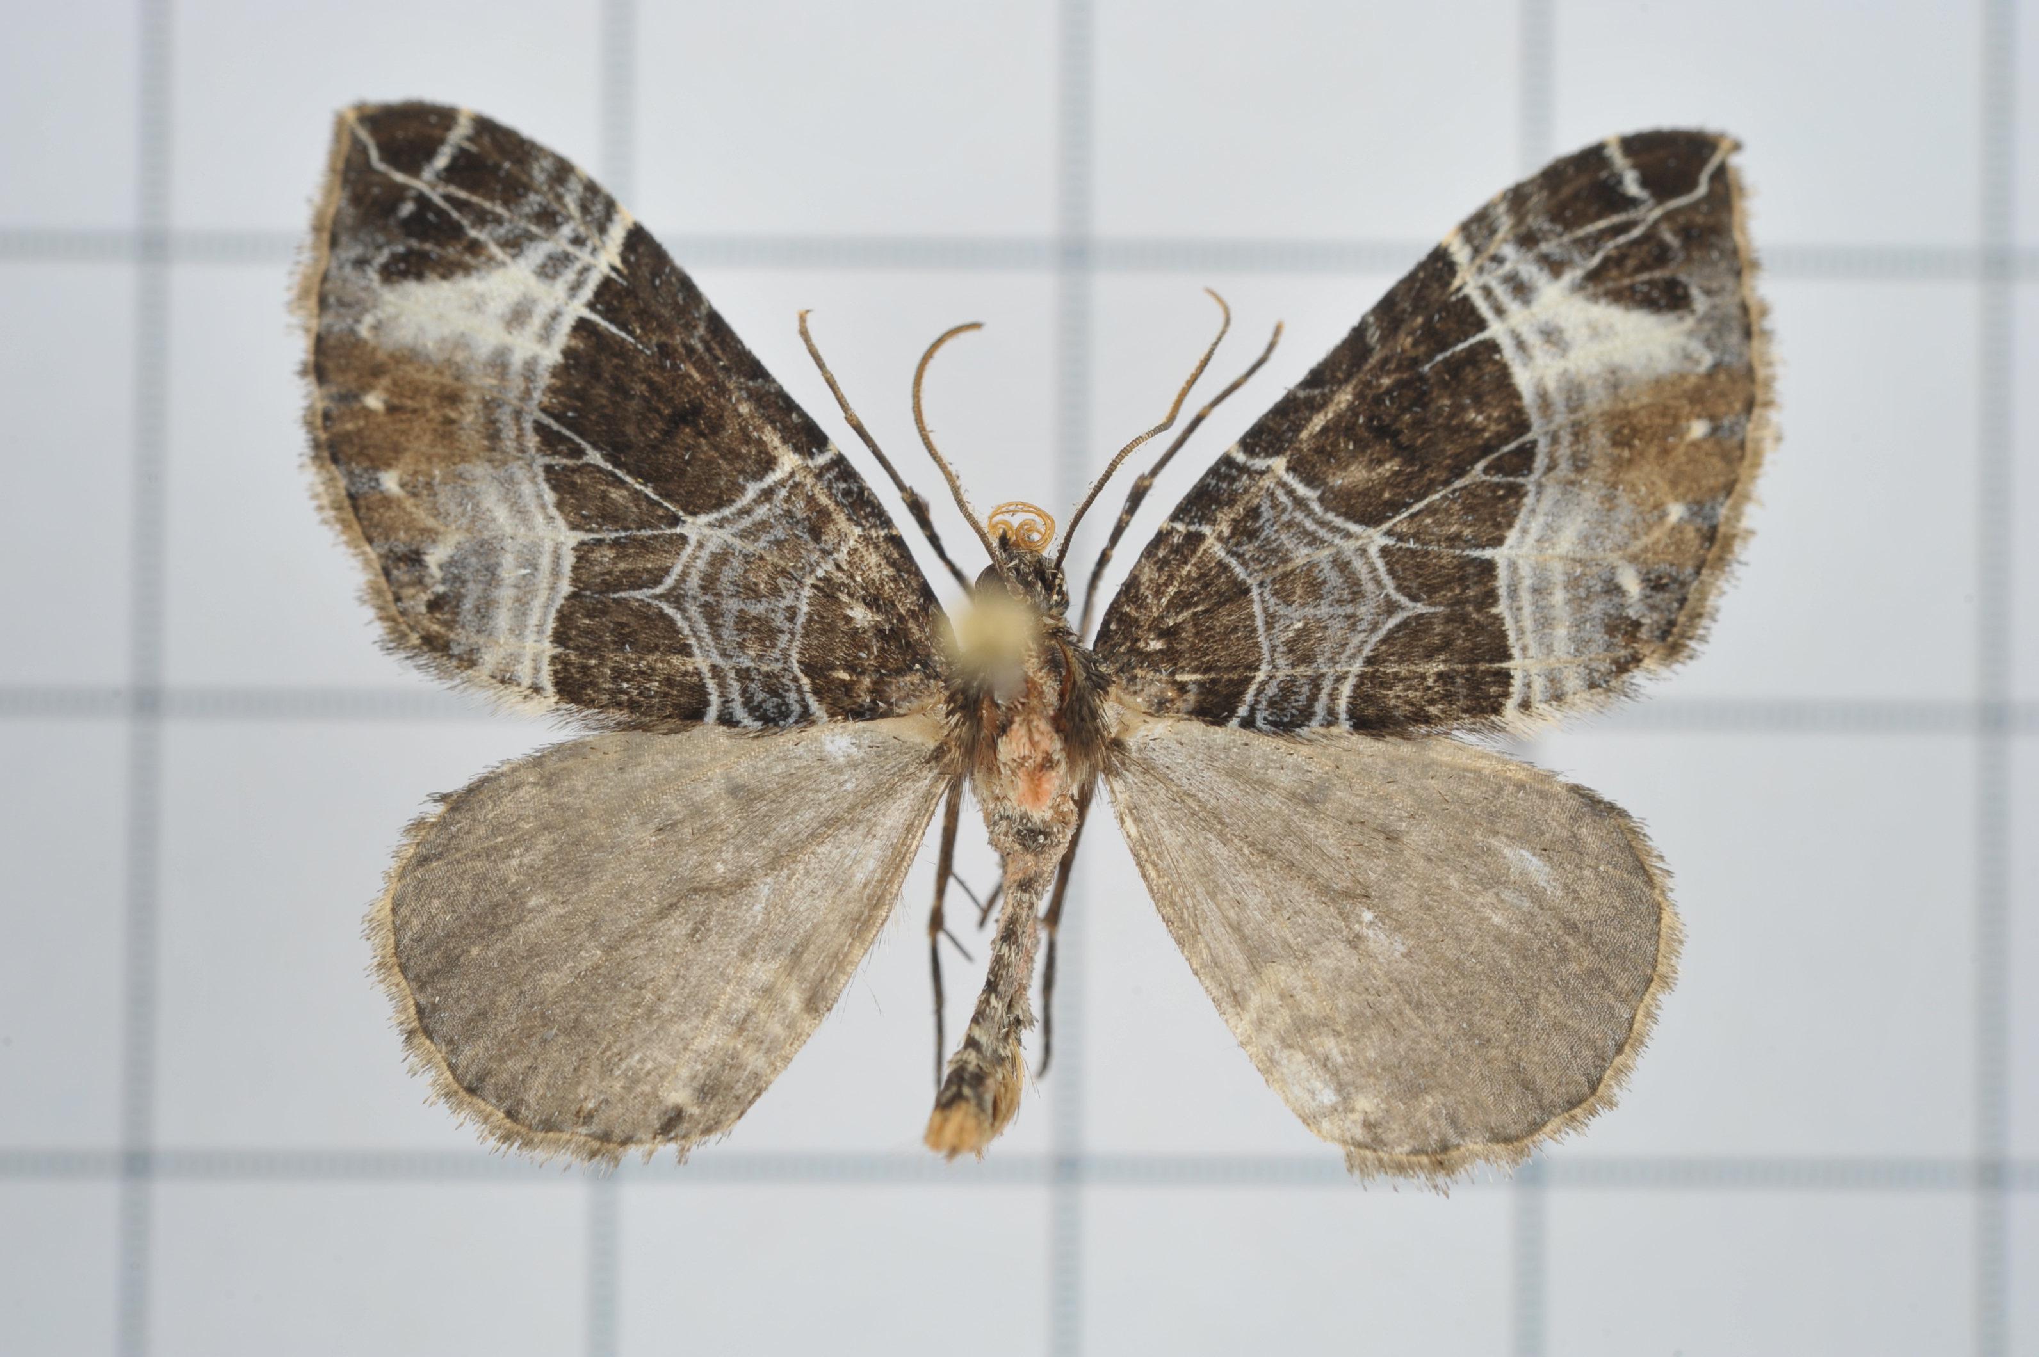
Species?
Lampropteryx argentilineata nitidaria
